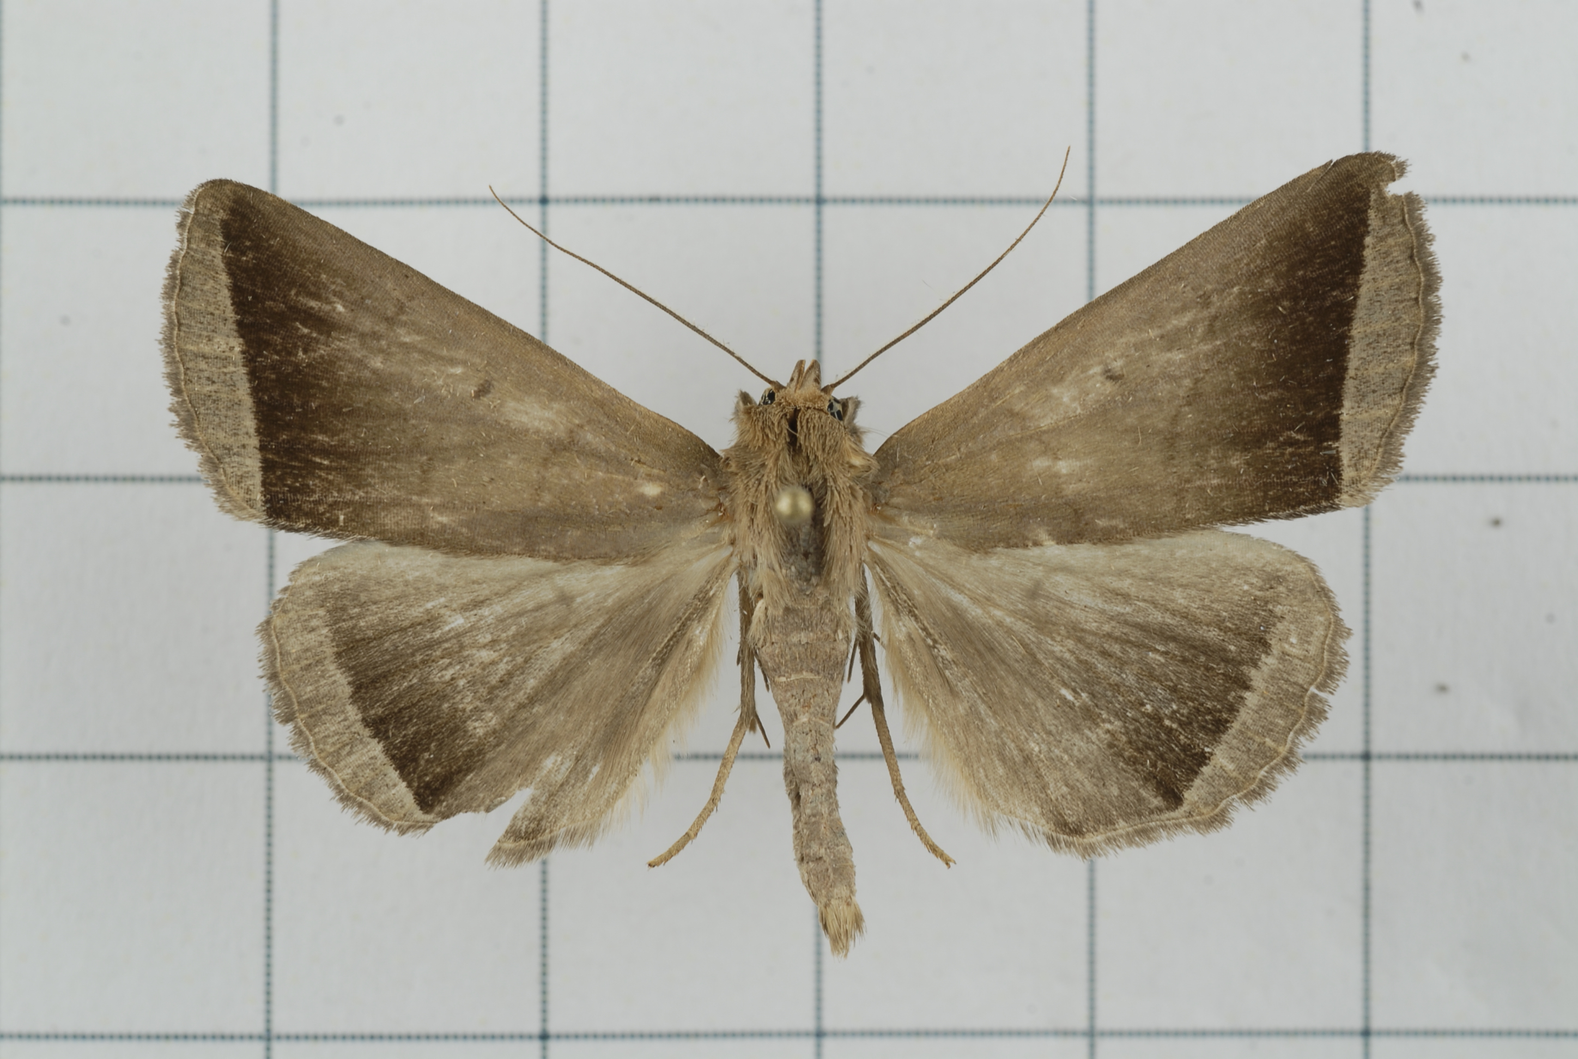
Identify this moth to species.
Simplicia bimarginata
